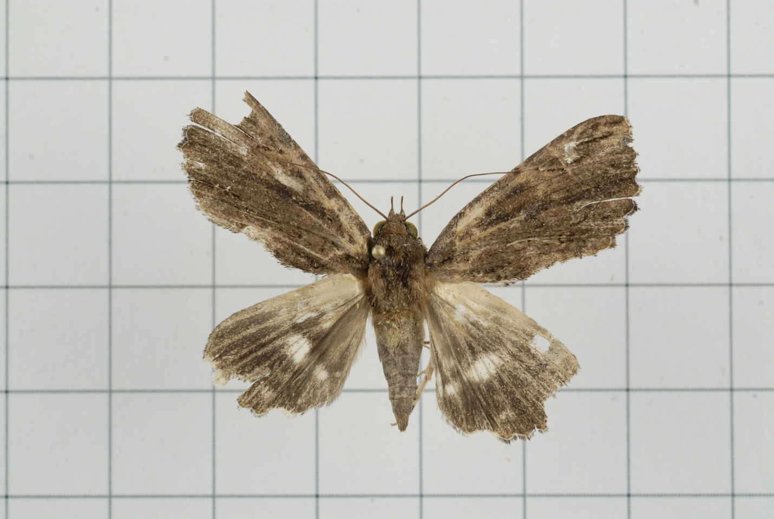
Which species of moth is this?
Ercheia cyllaria
